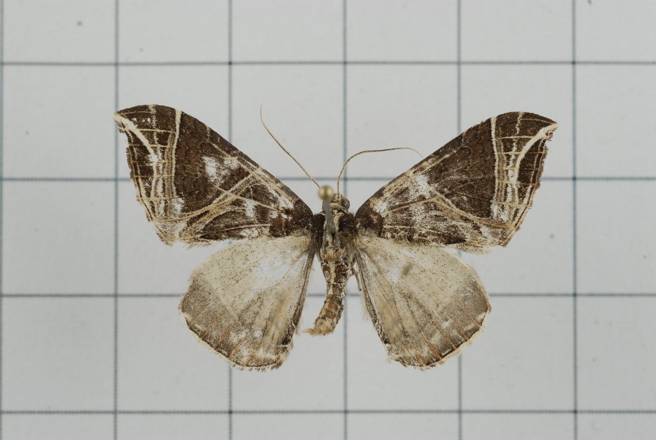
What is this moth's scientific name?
Ecliptopera rectilinea kanshinensis
